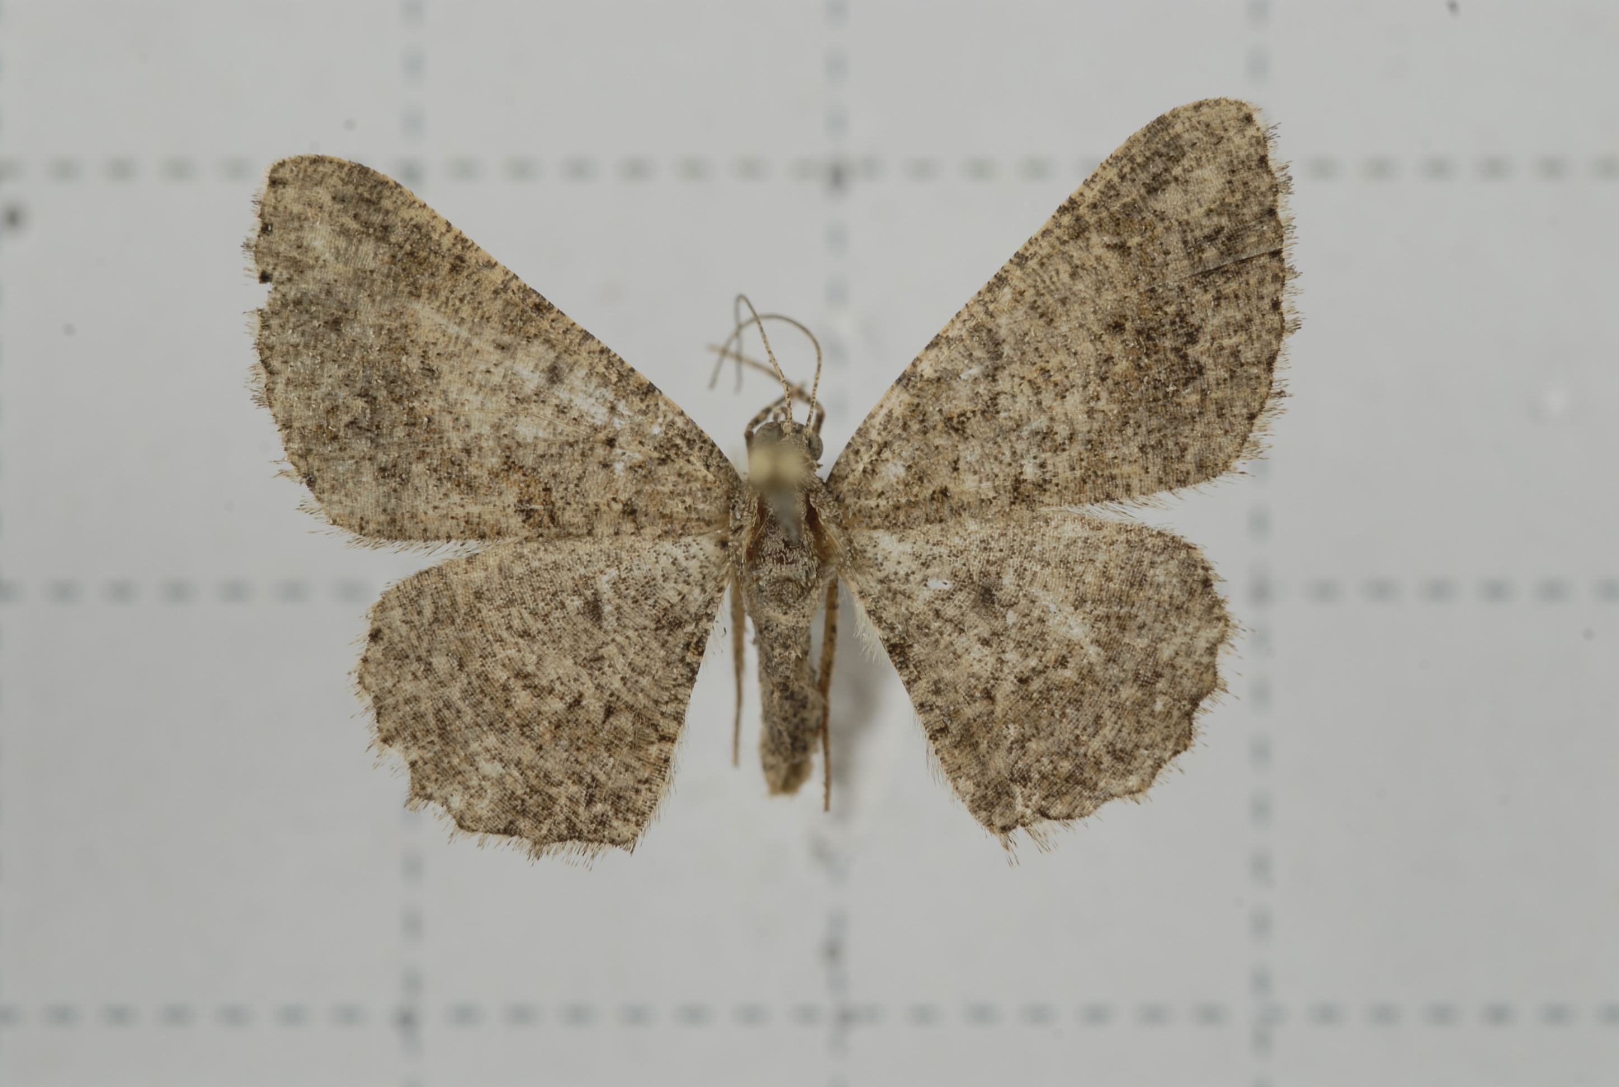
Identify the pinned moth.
Psilalcis breta rantaizana
